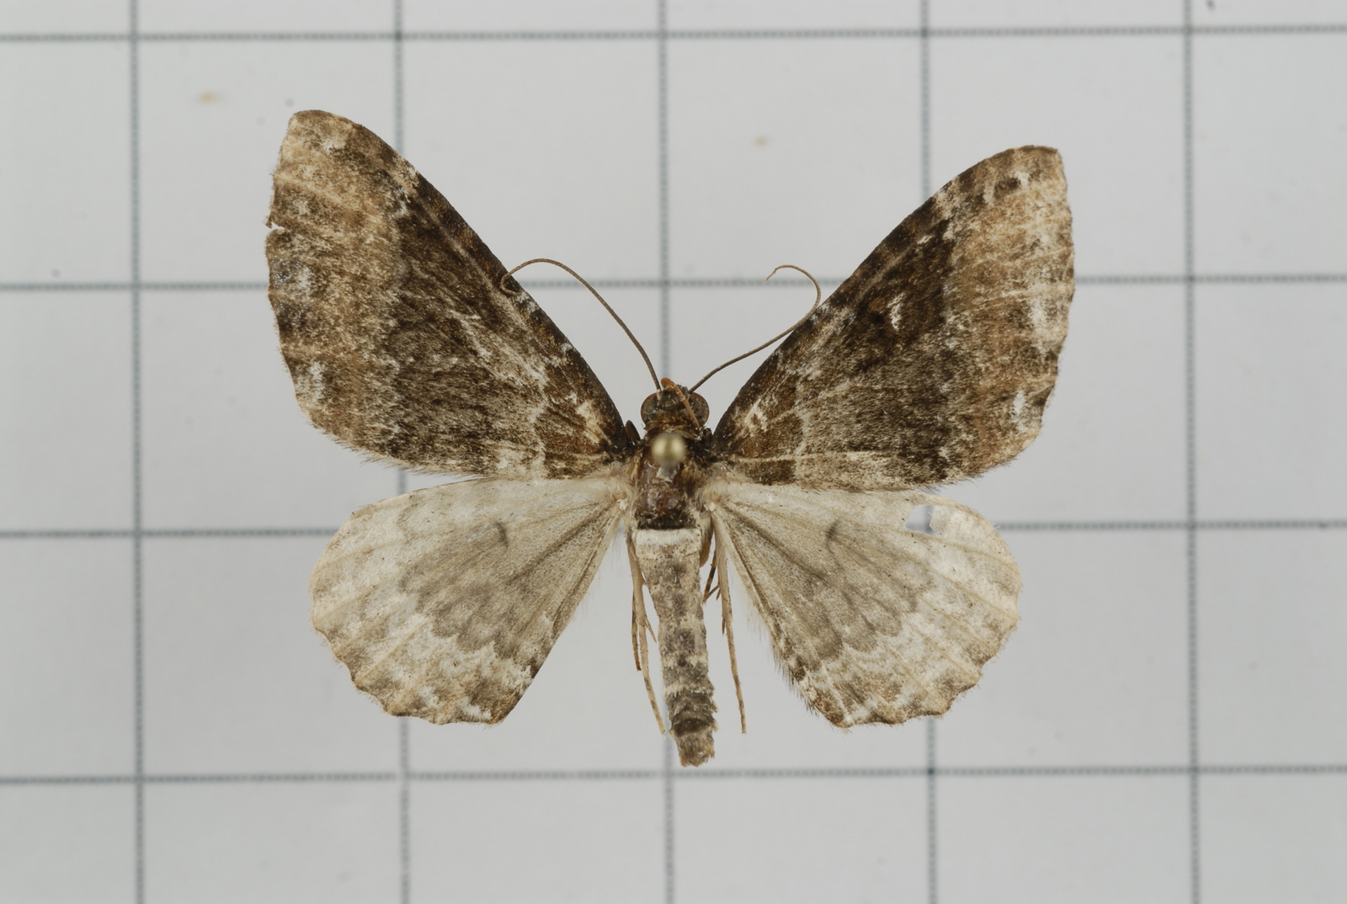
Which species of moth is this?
Melanthia catenaria mesozona
